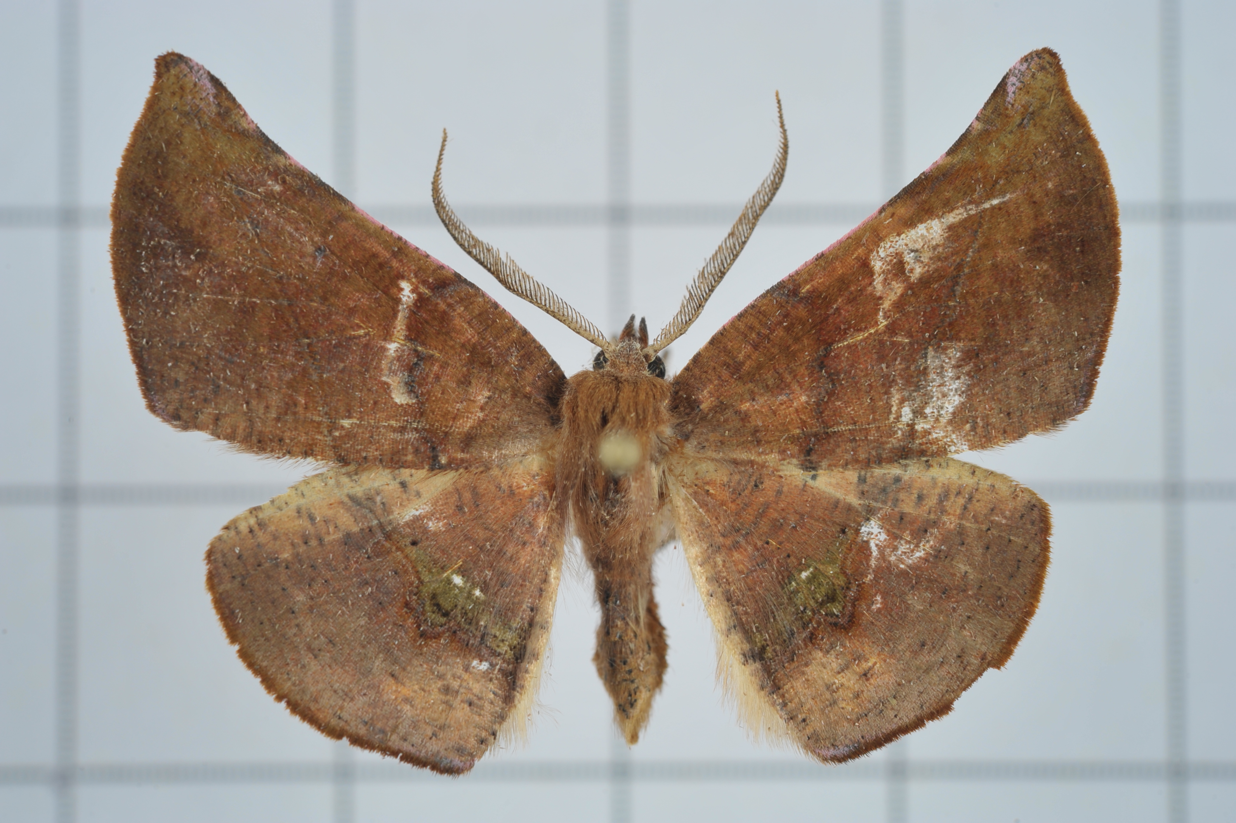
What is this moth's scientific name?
Garaeus apicata formosanus
